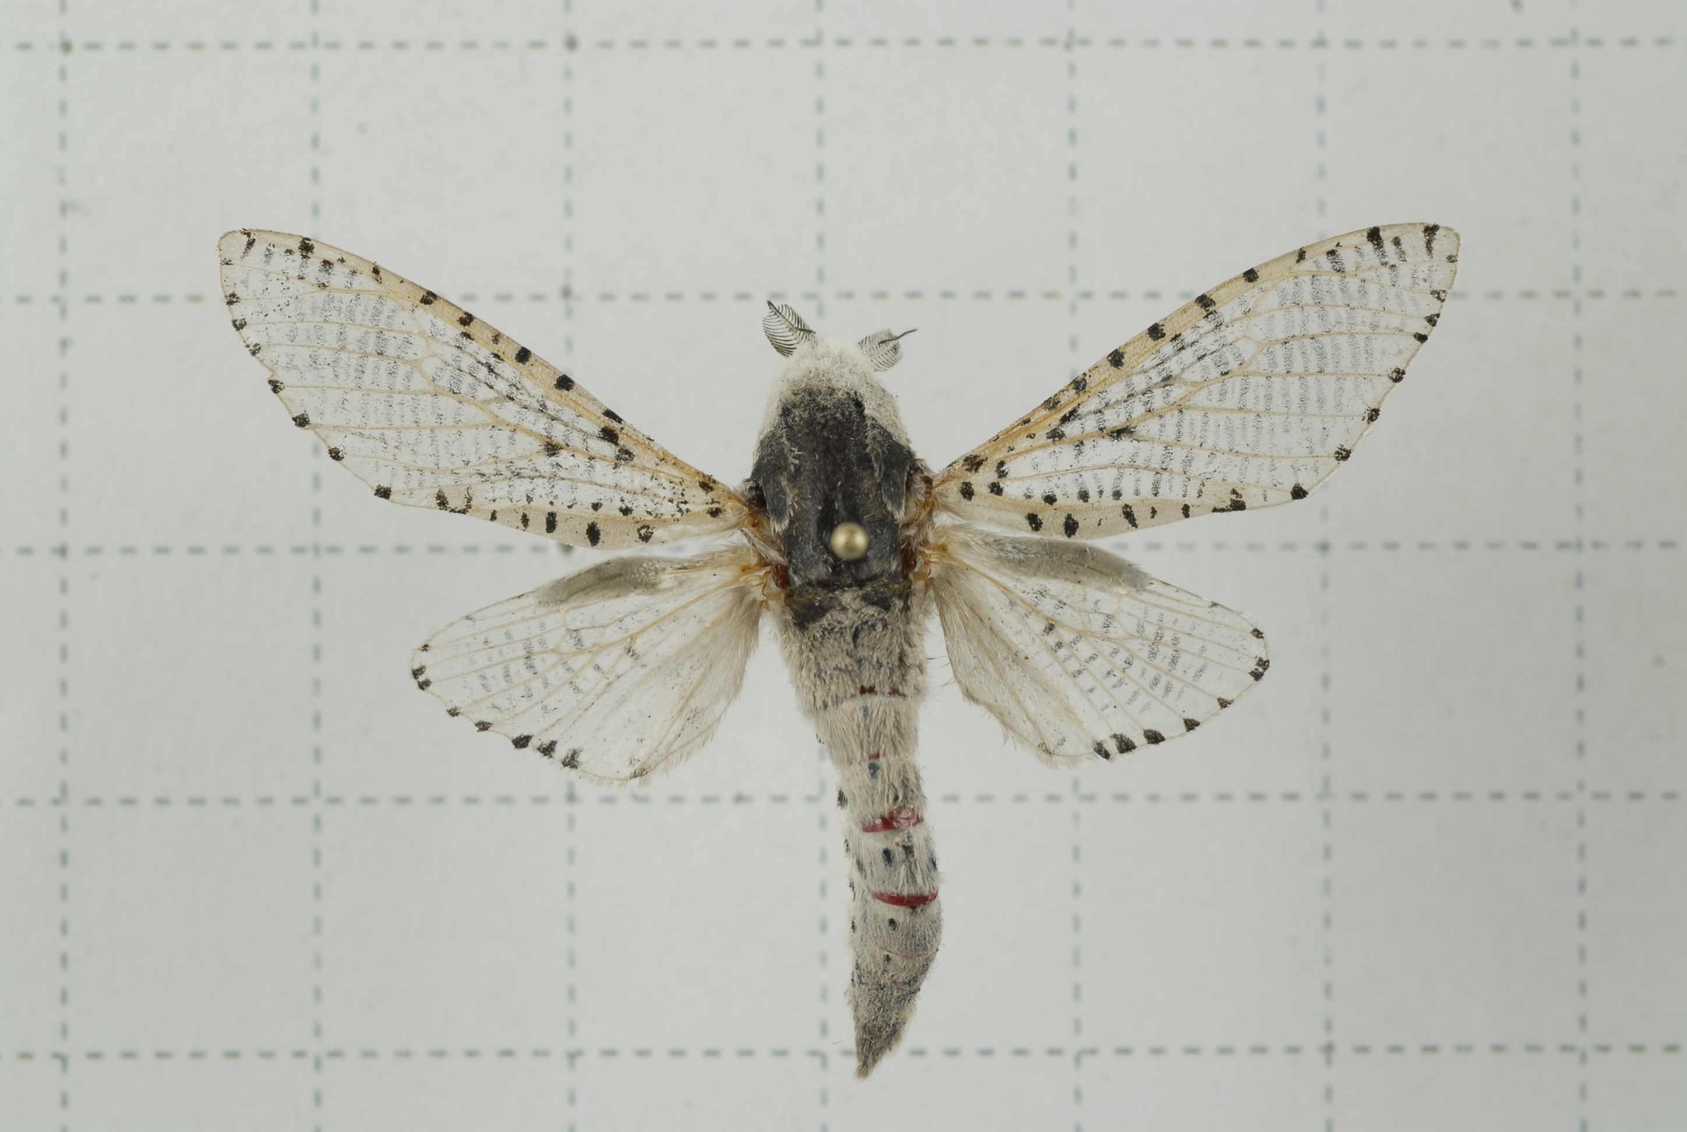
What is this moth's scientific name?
Polyphagozerra coffeae
